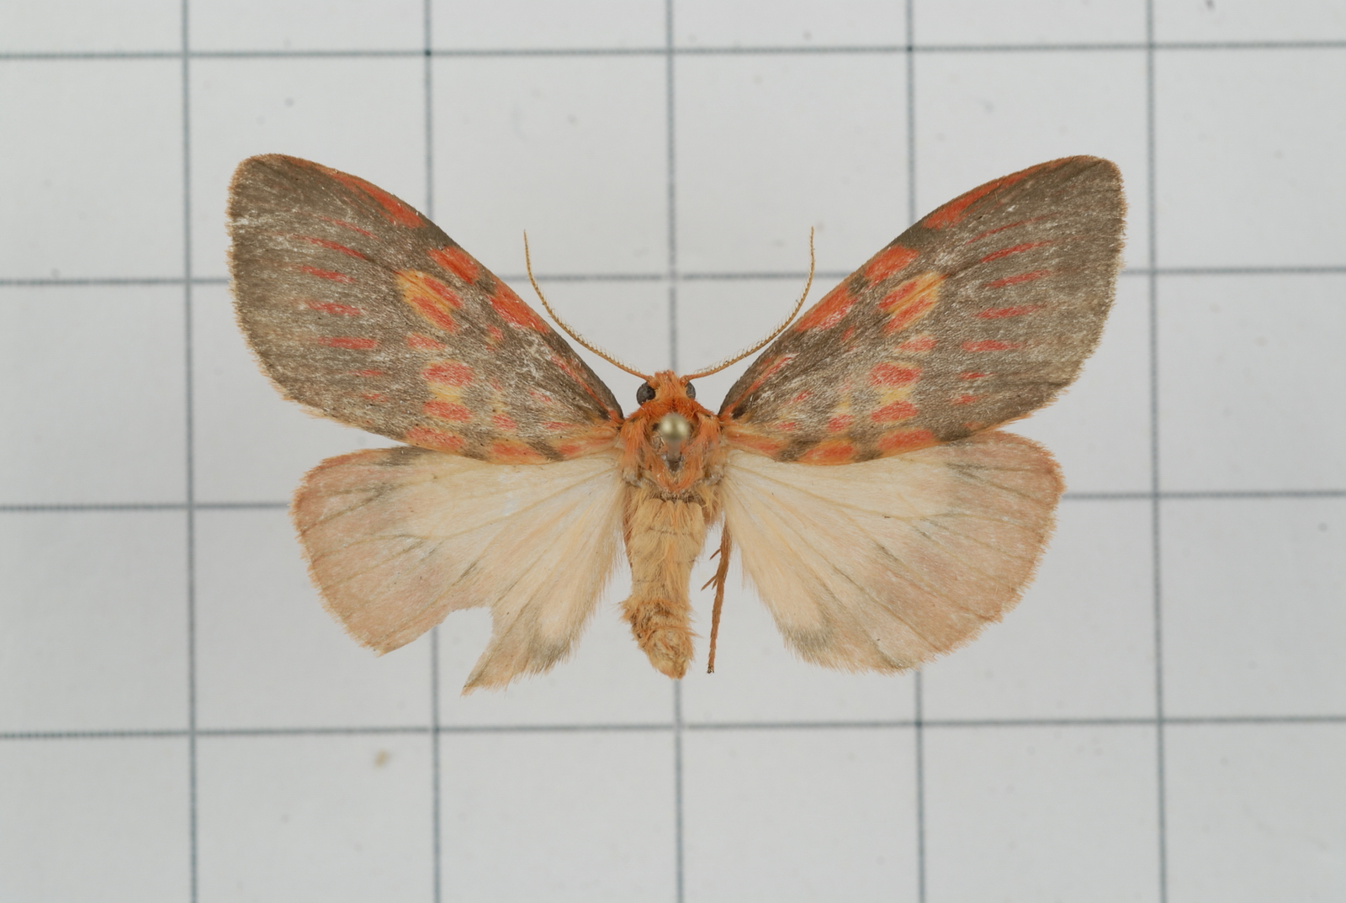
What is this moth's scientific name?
Barsine callorufa
